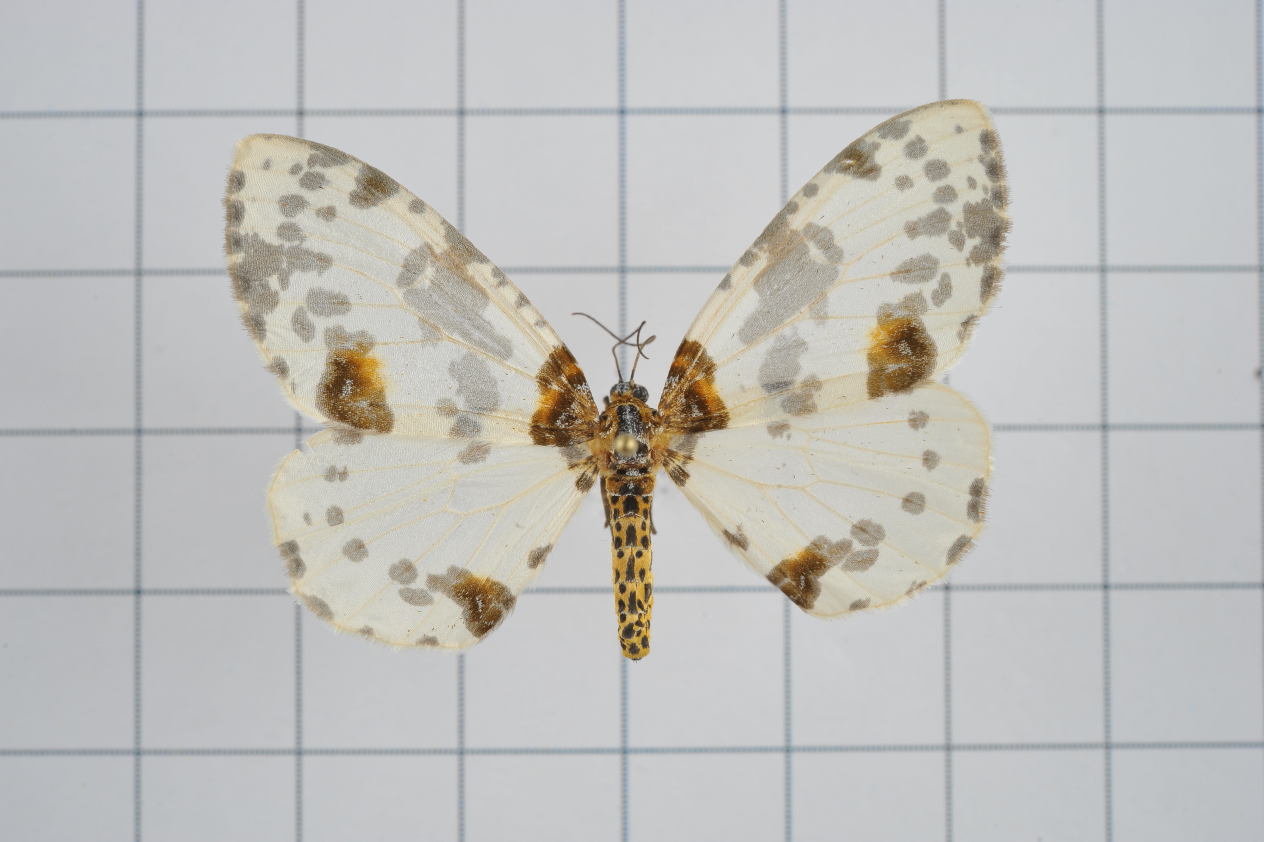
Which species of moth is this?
Abraxas adilluminata
